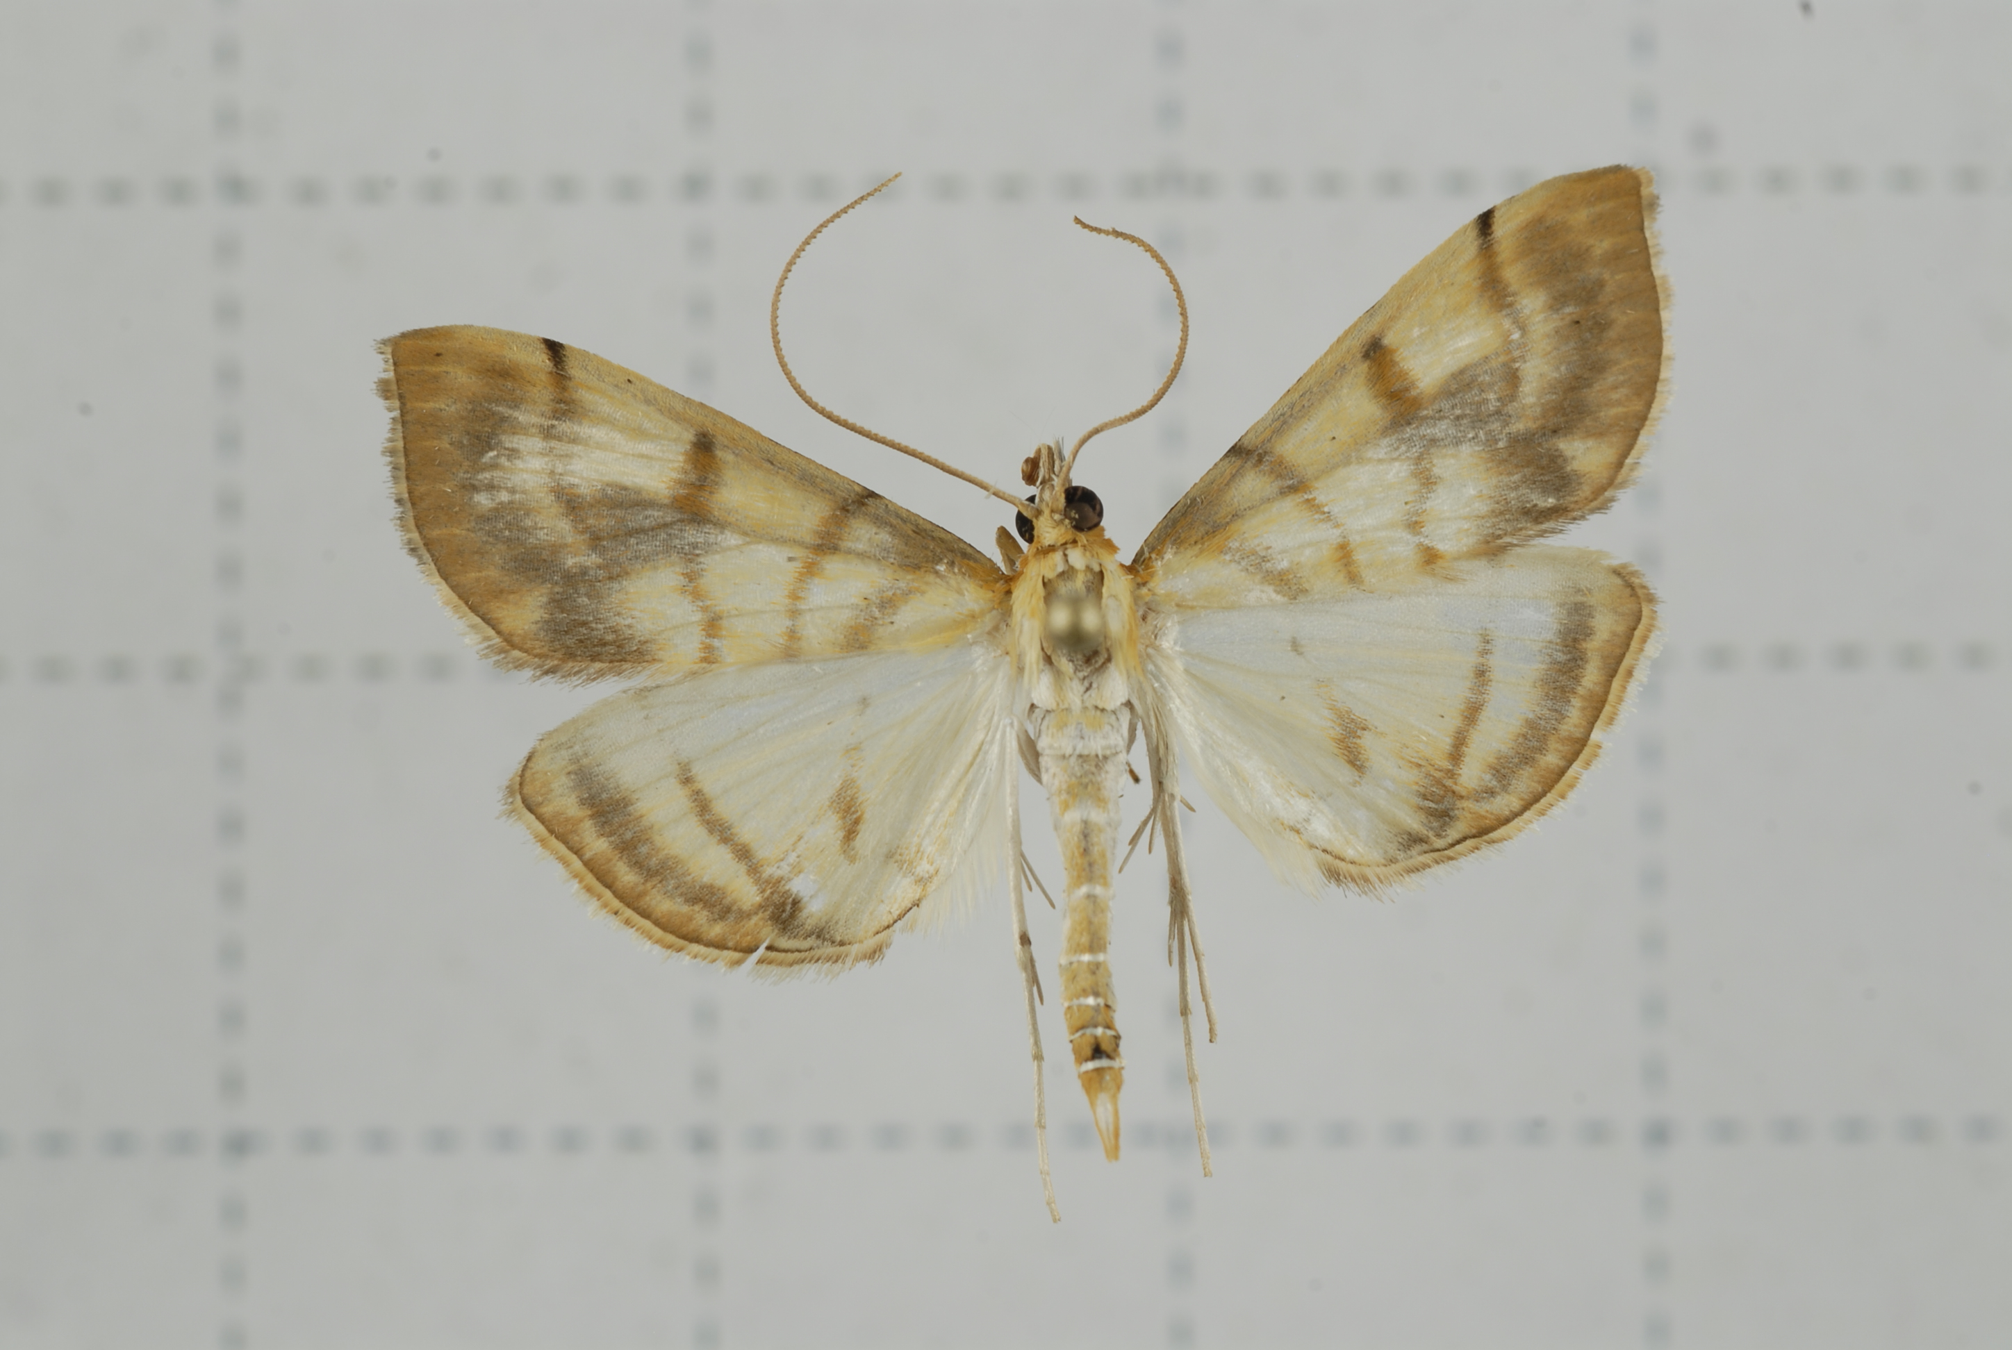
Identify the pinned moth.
Pagyda nebulosa
